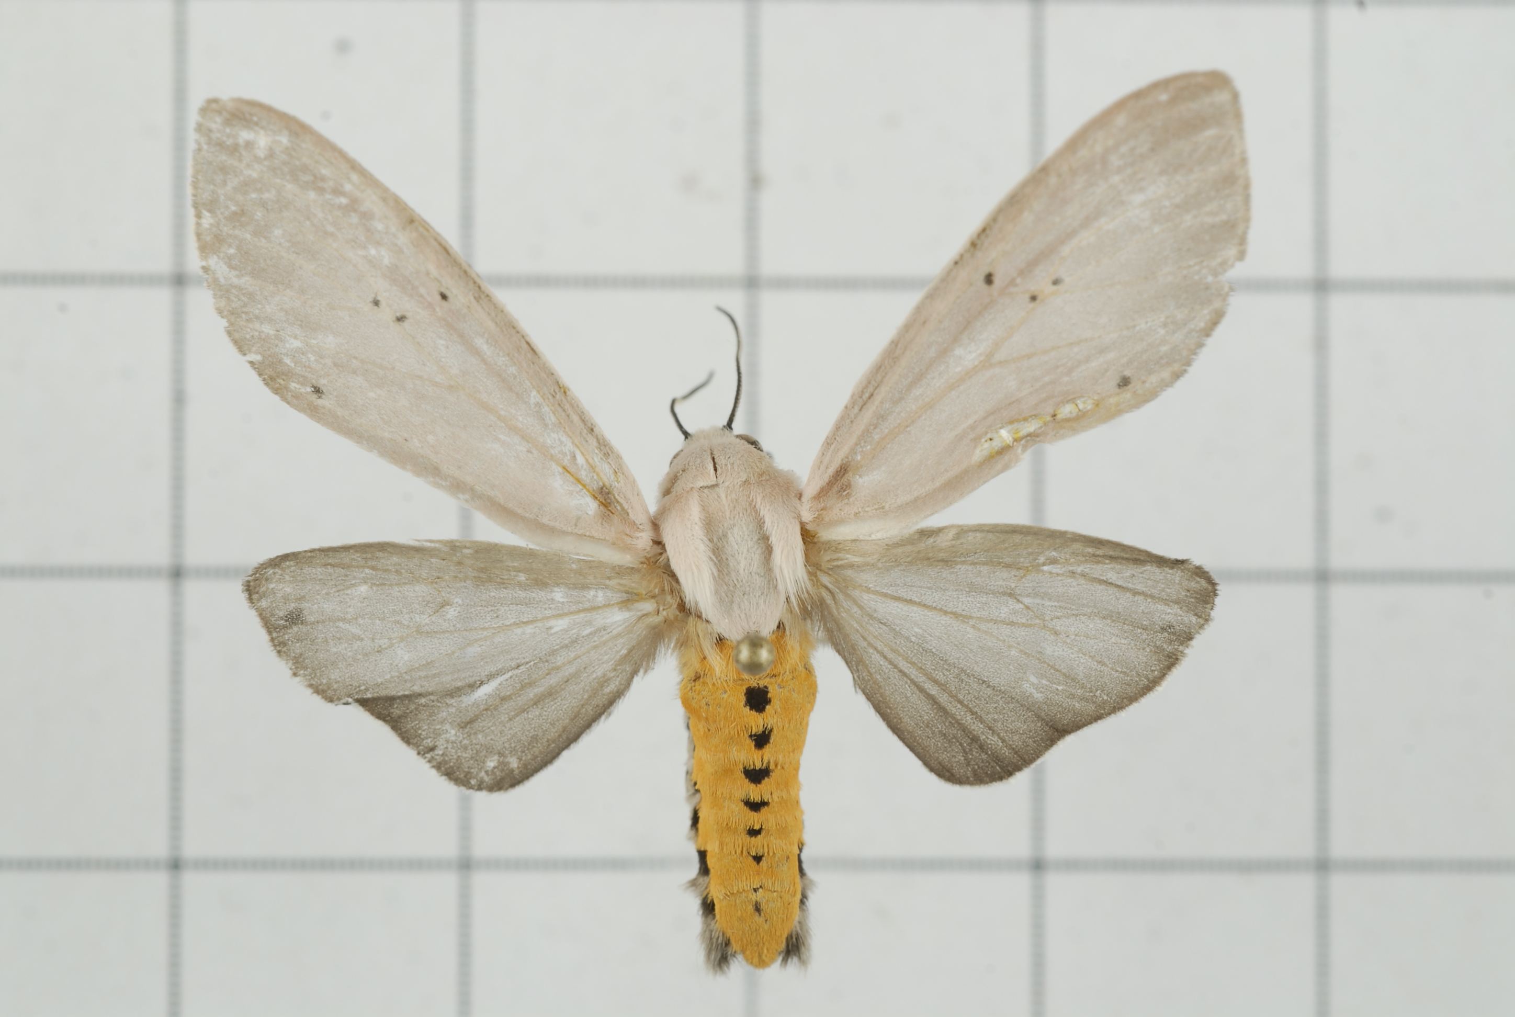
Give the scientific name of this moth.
Creatonotos transiens koni
